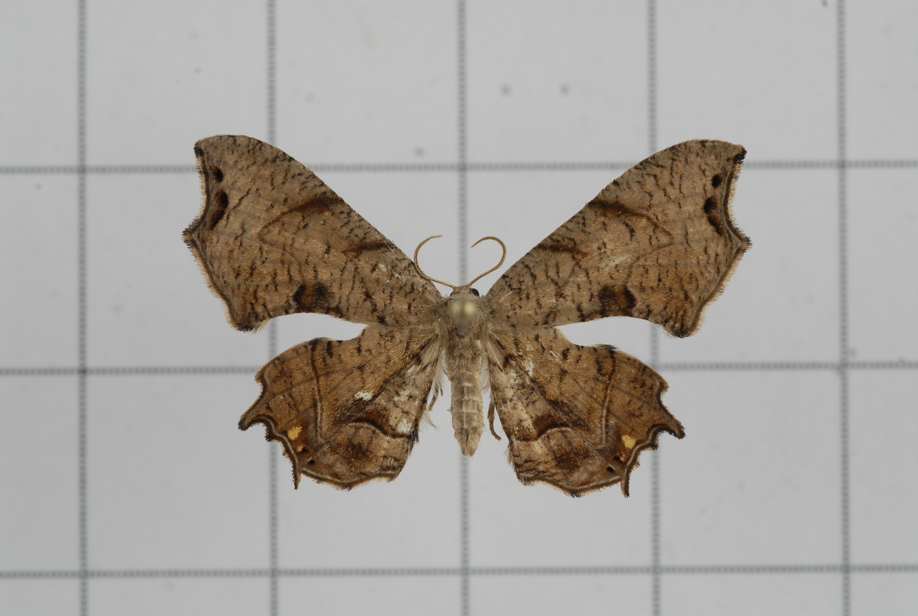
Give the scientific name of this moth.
Dysaethria suisharyonis
